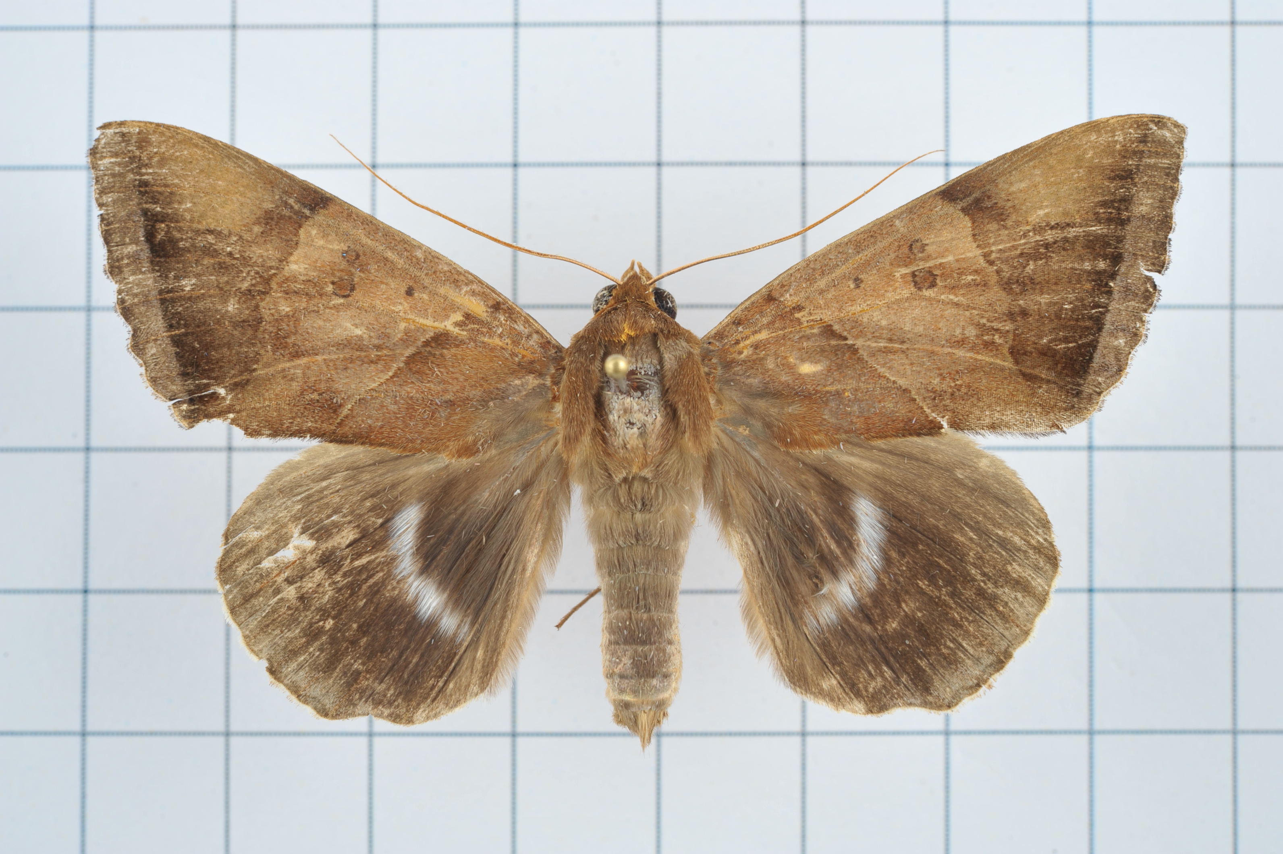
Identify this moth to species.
Artena dotata
